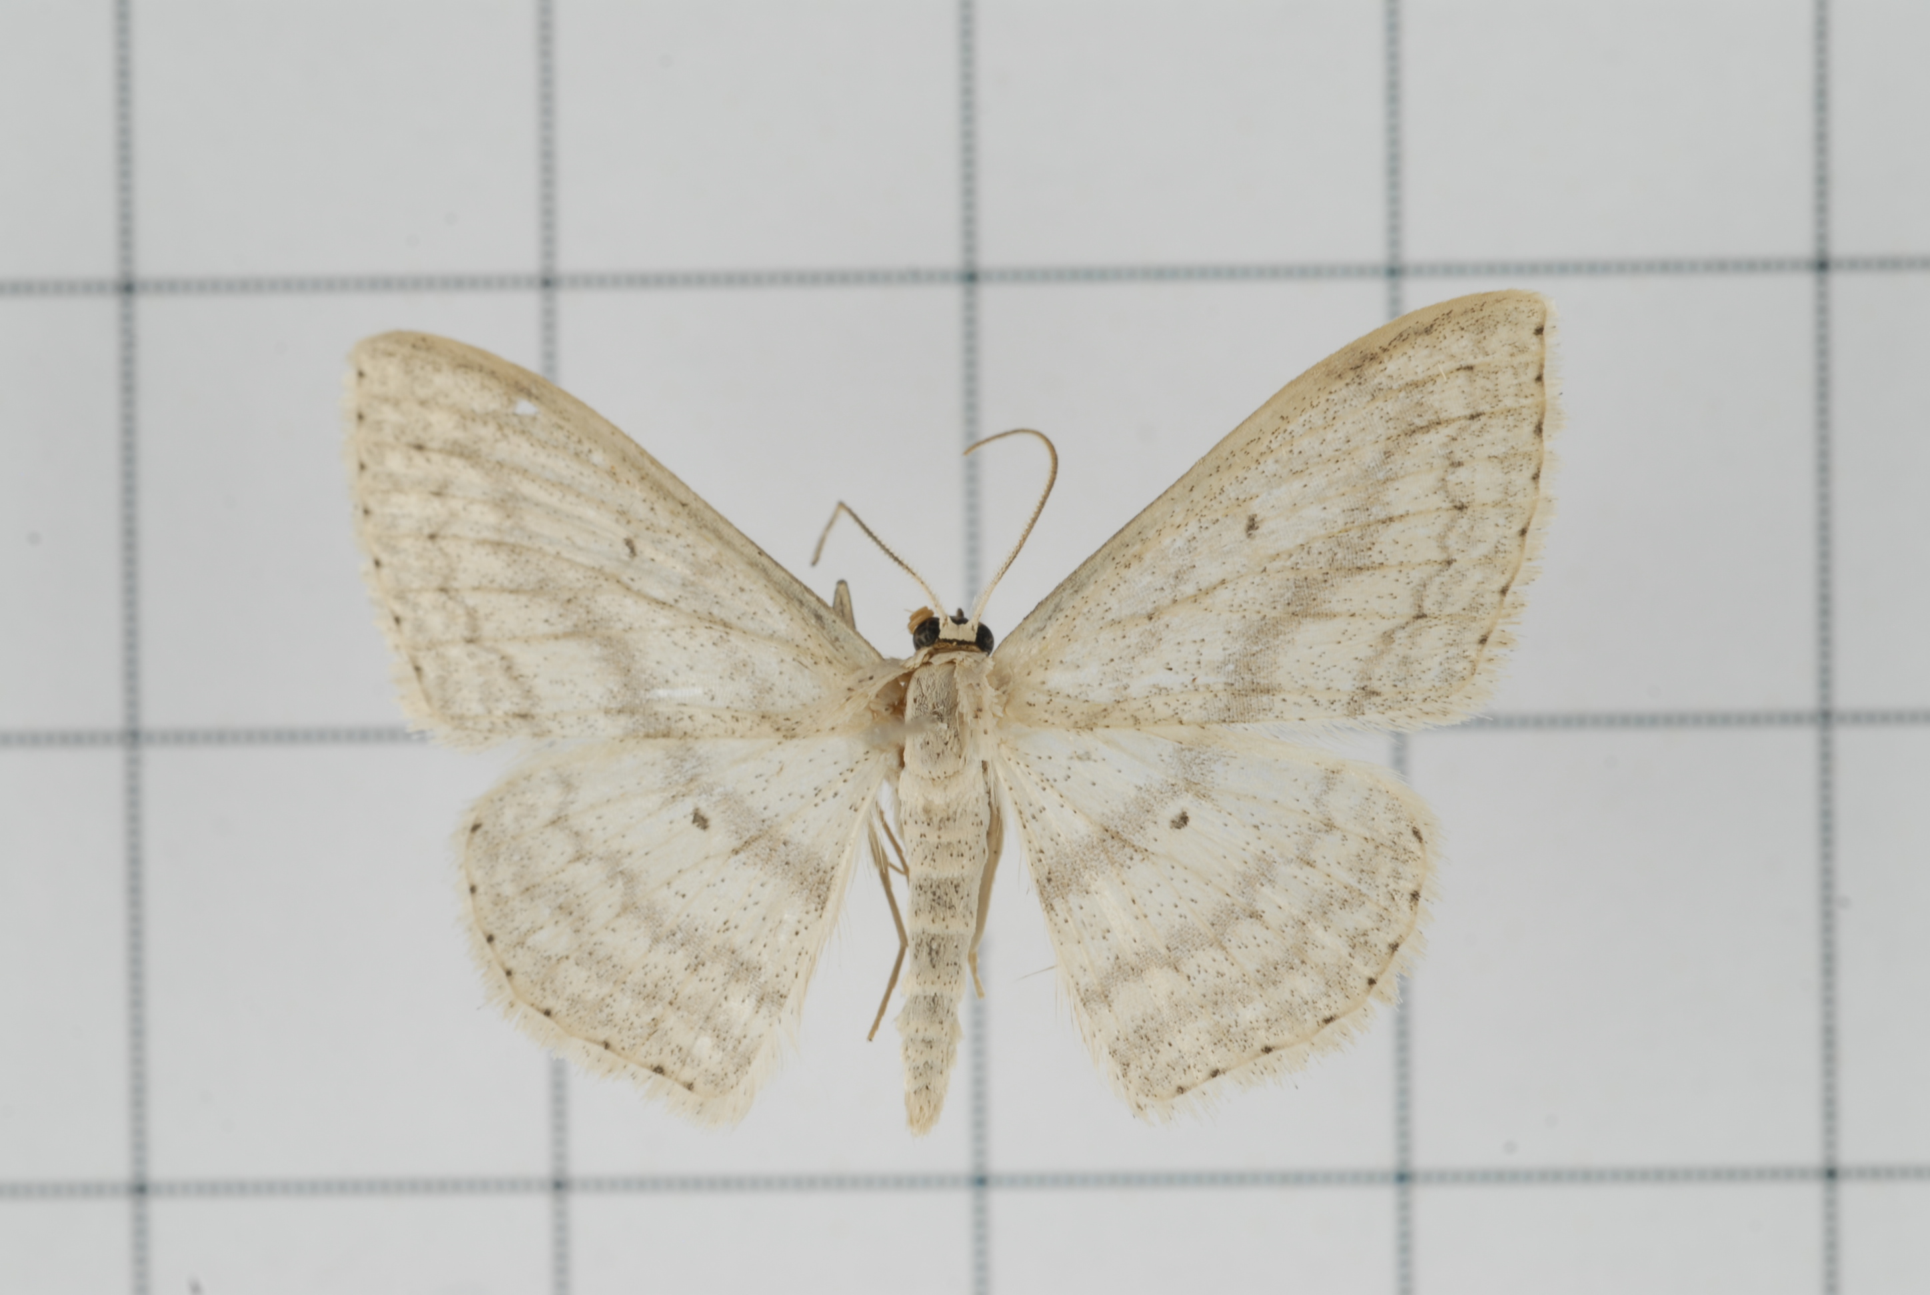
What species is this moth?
Scopula kagiata
